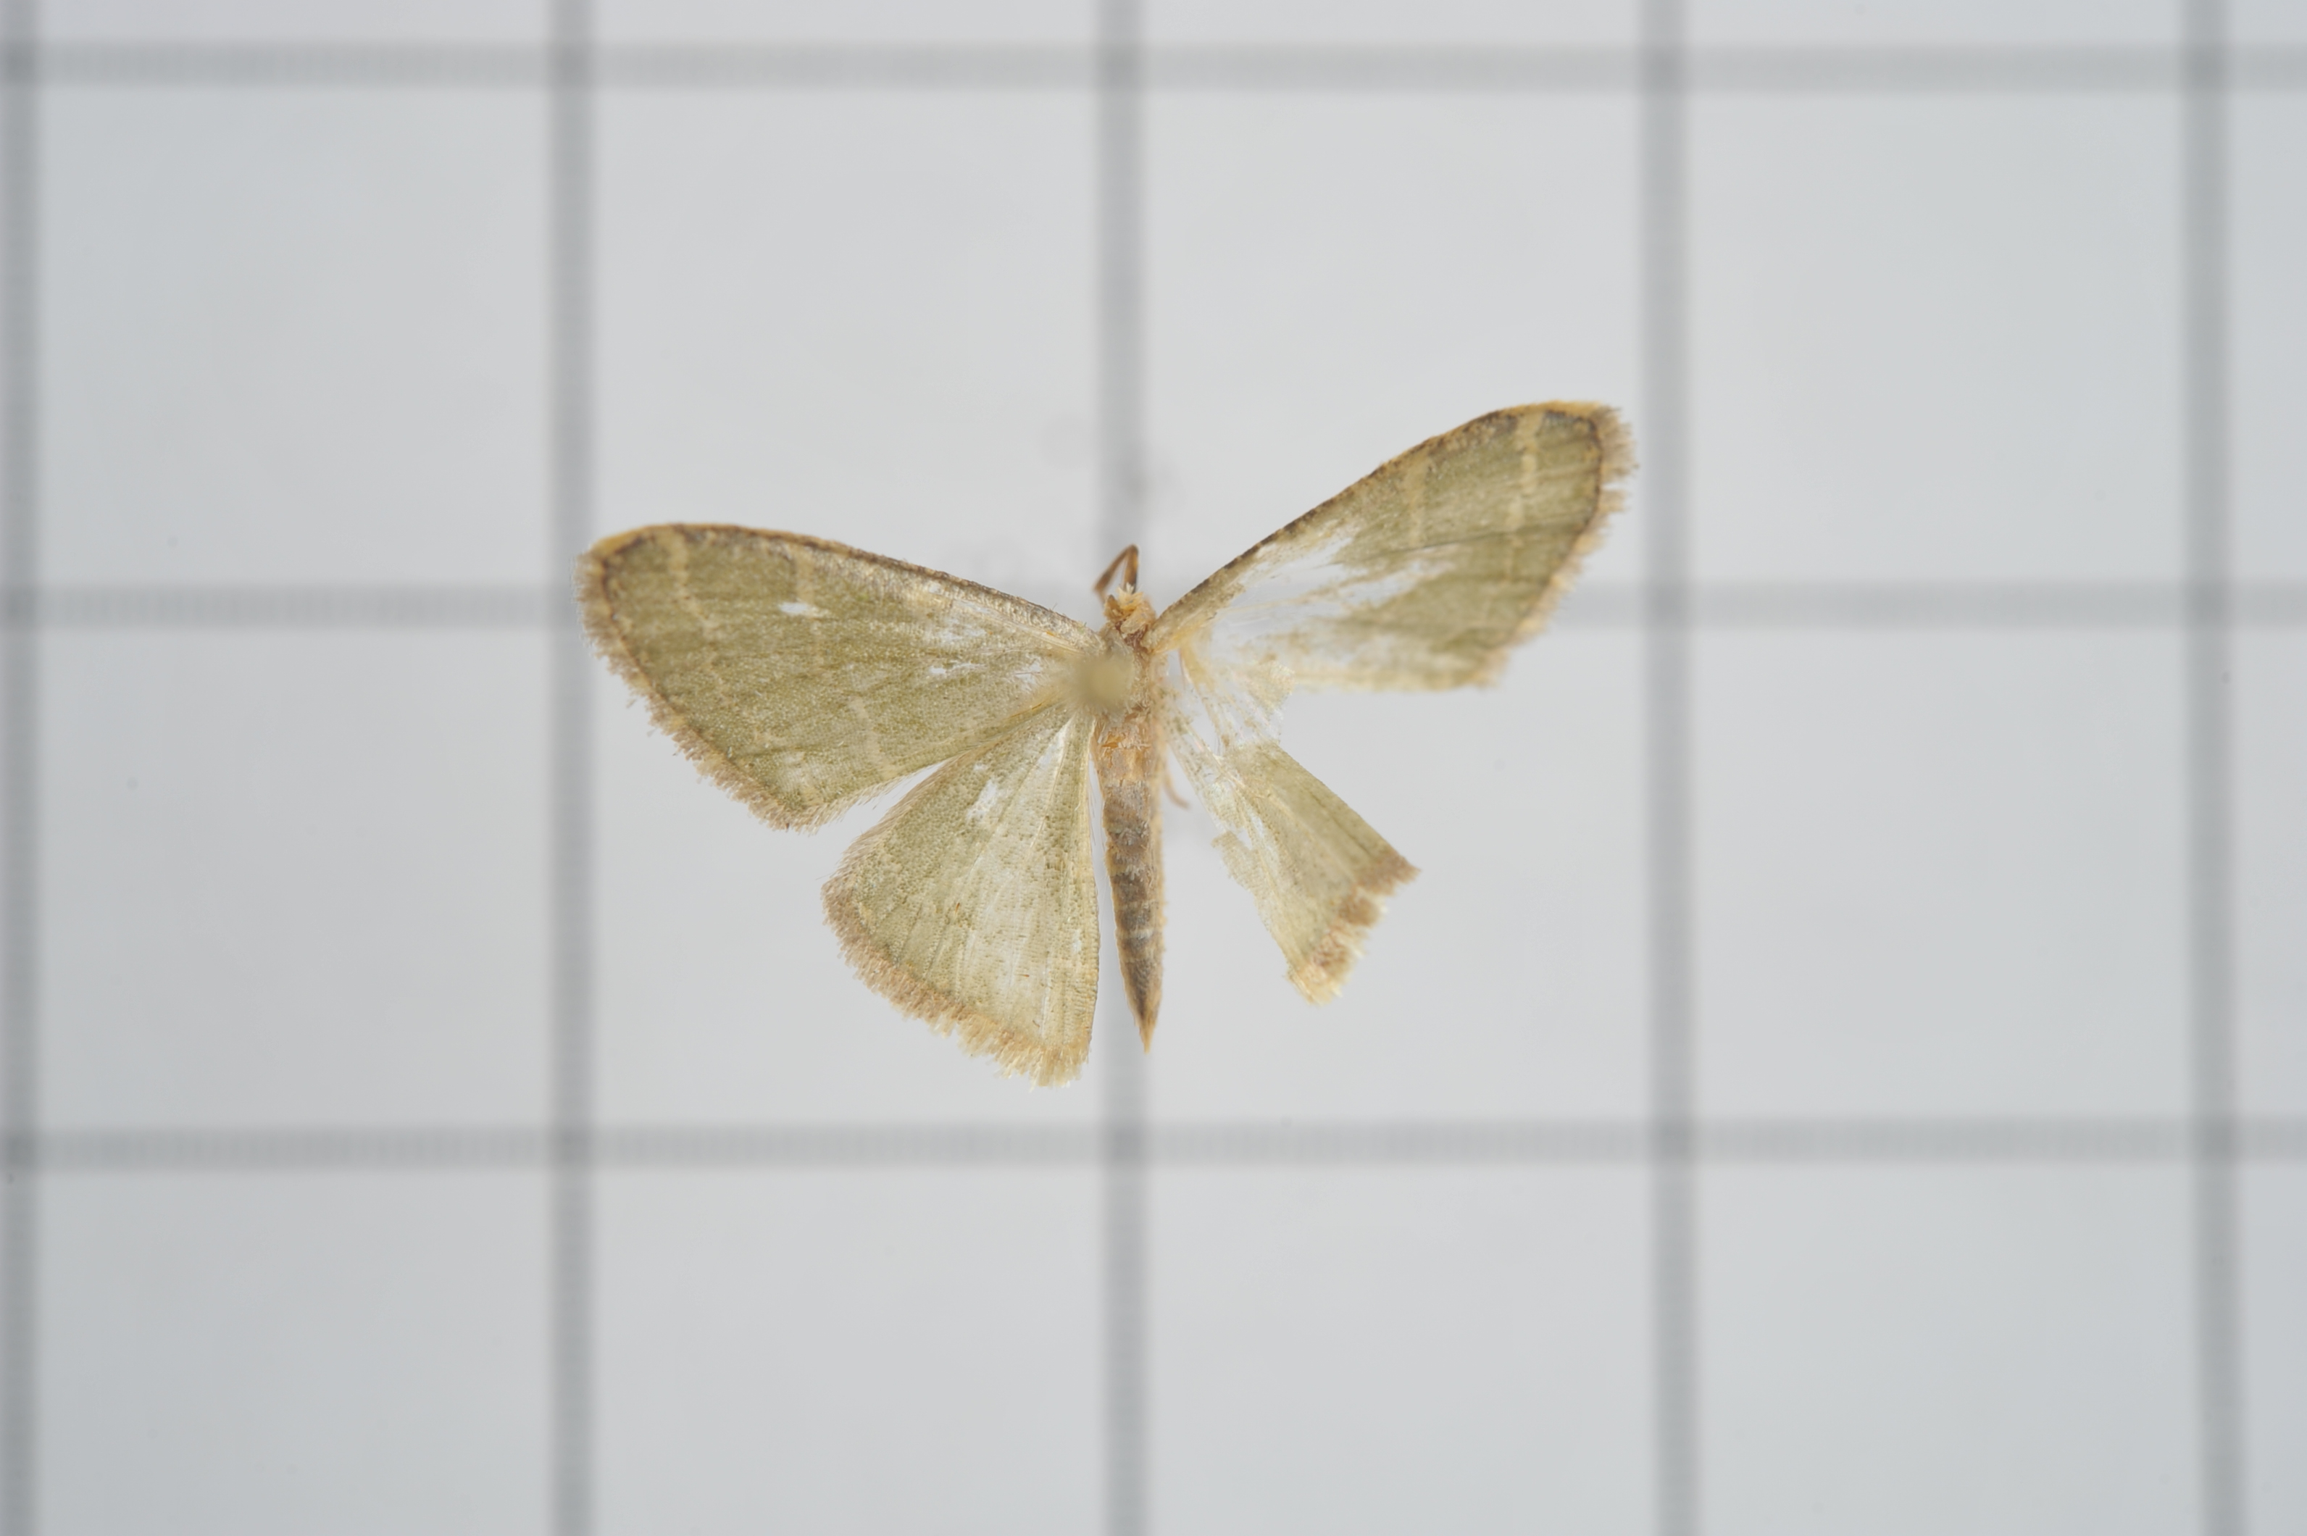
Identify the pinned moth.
Lophophleps purpurea
